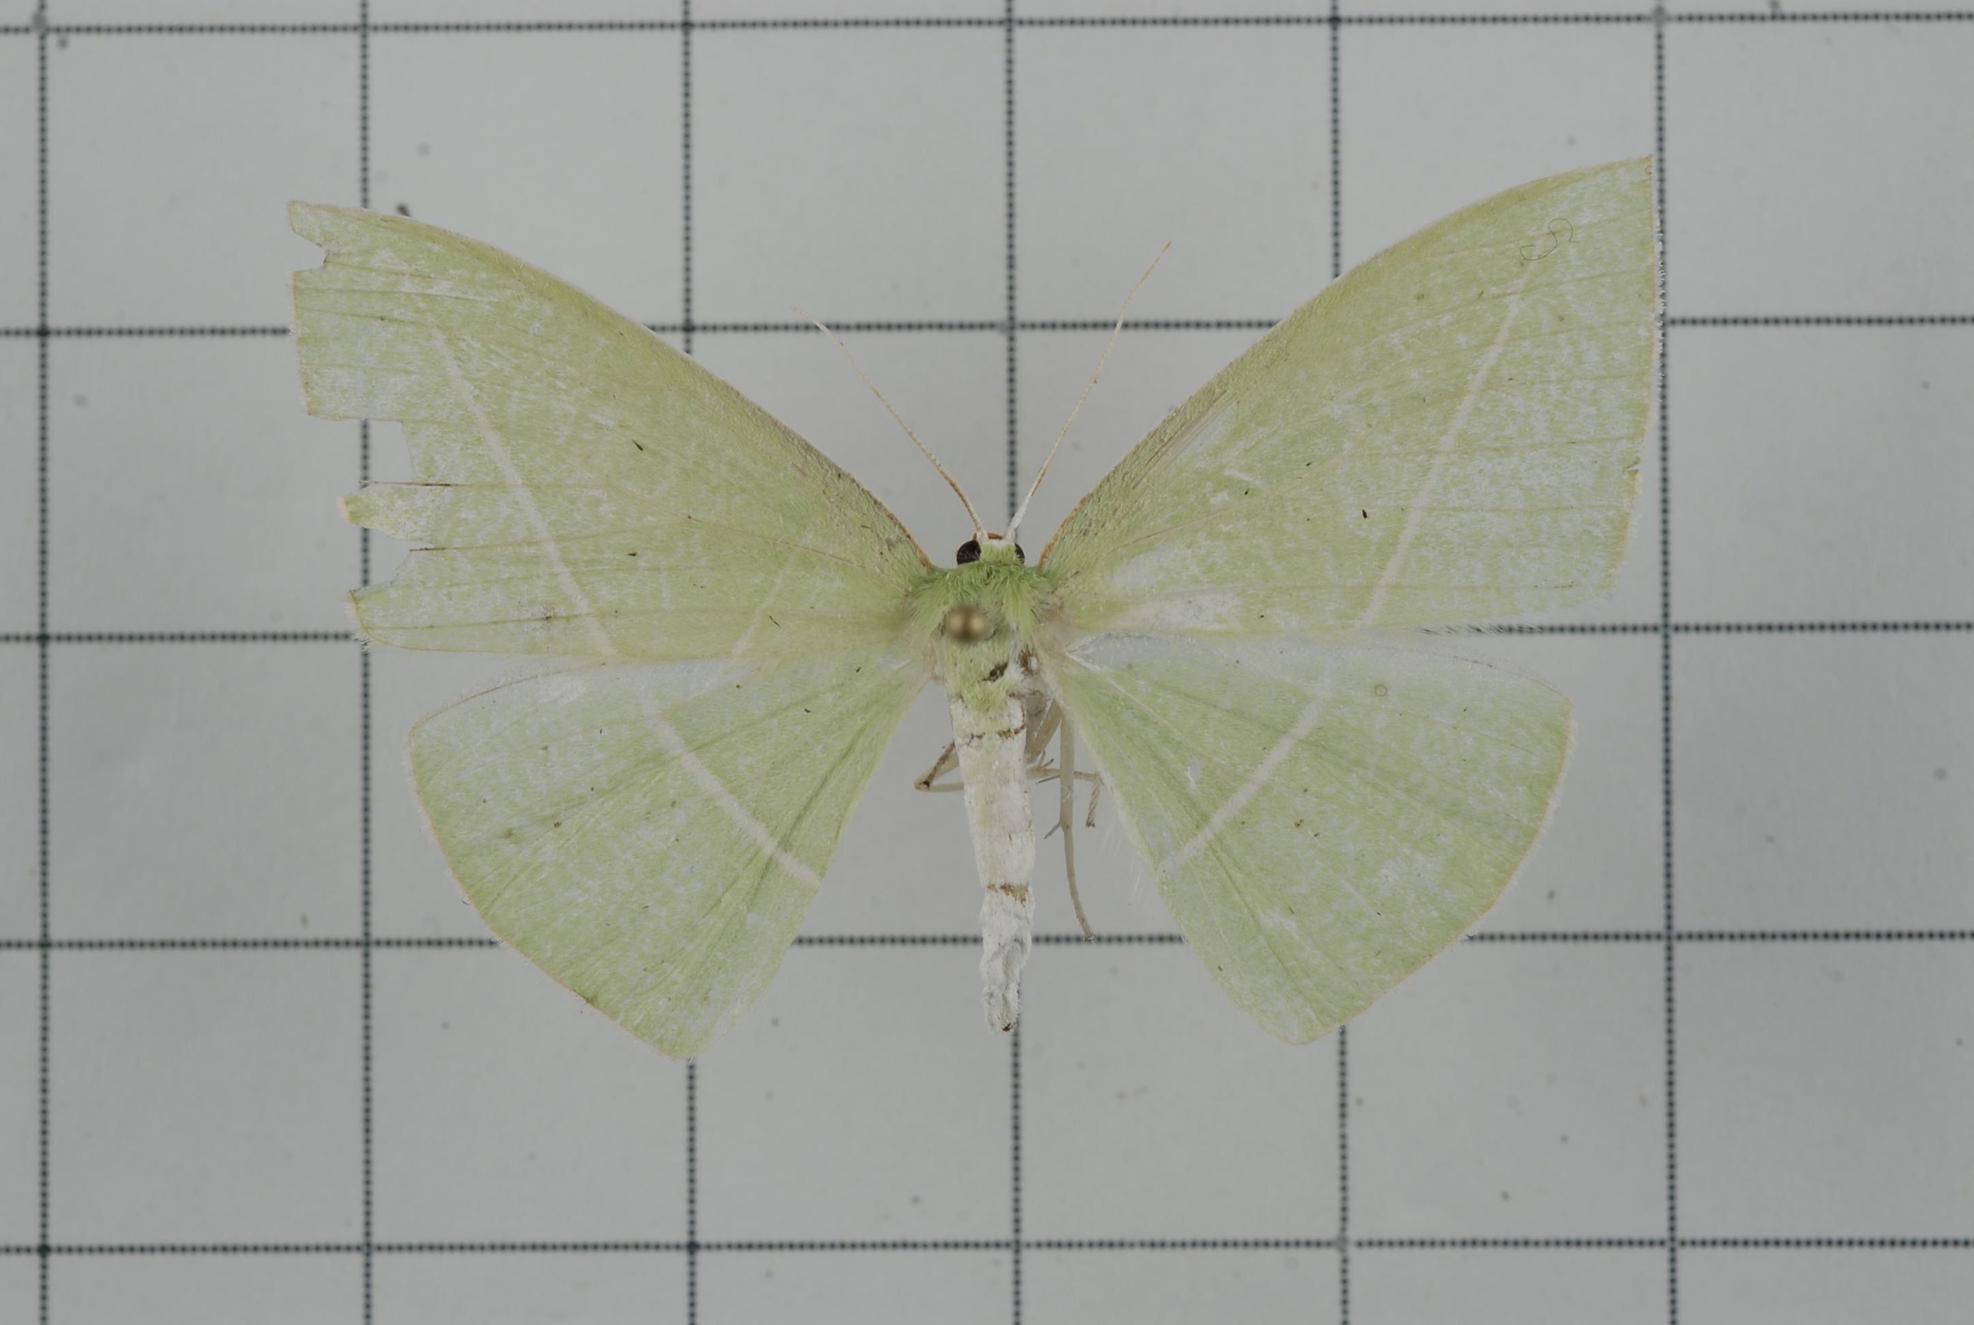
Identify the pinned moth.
Tanaoctenia haliaria
